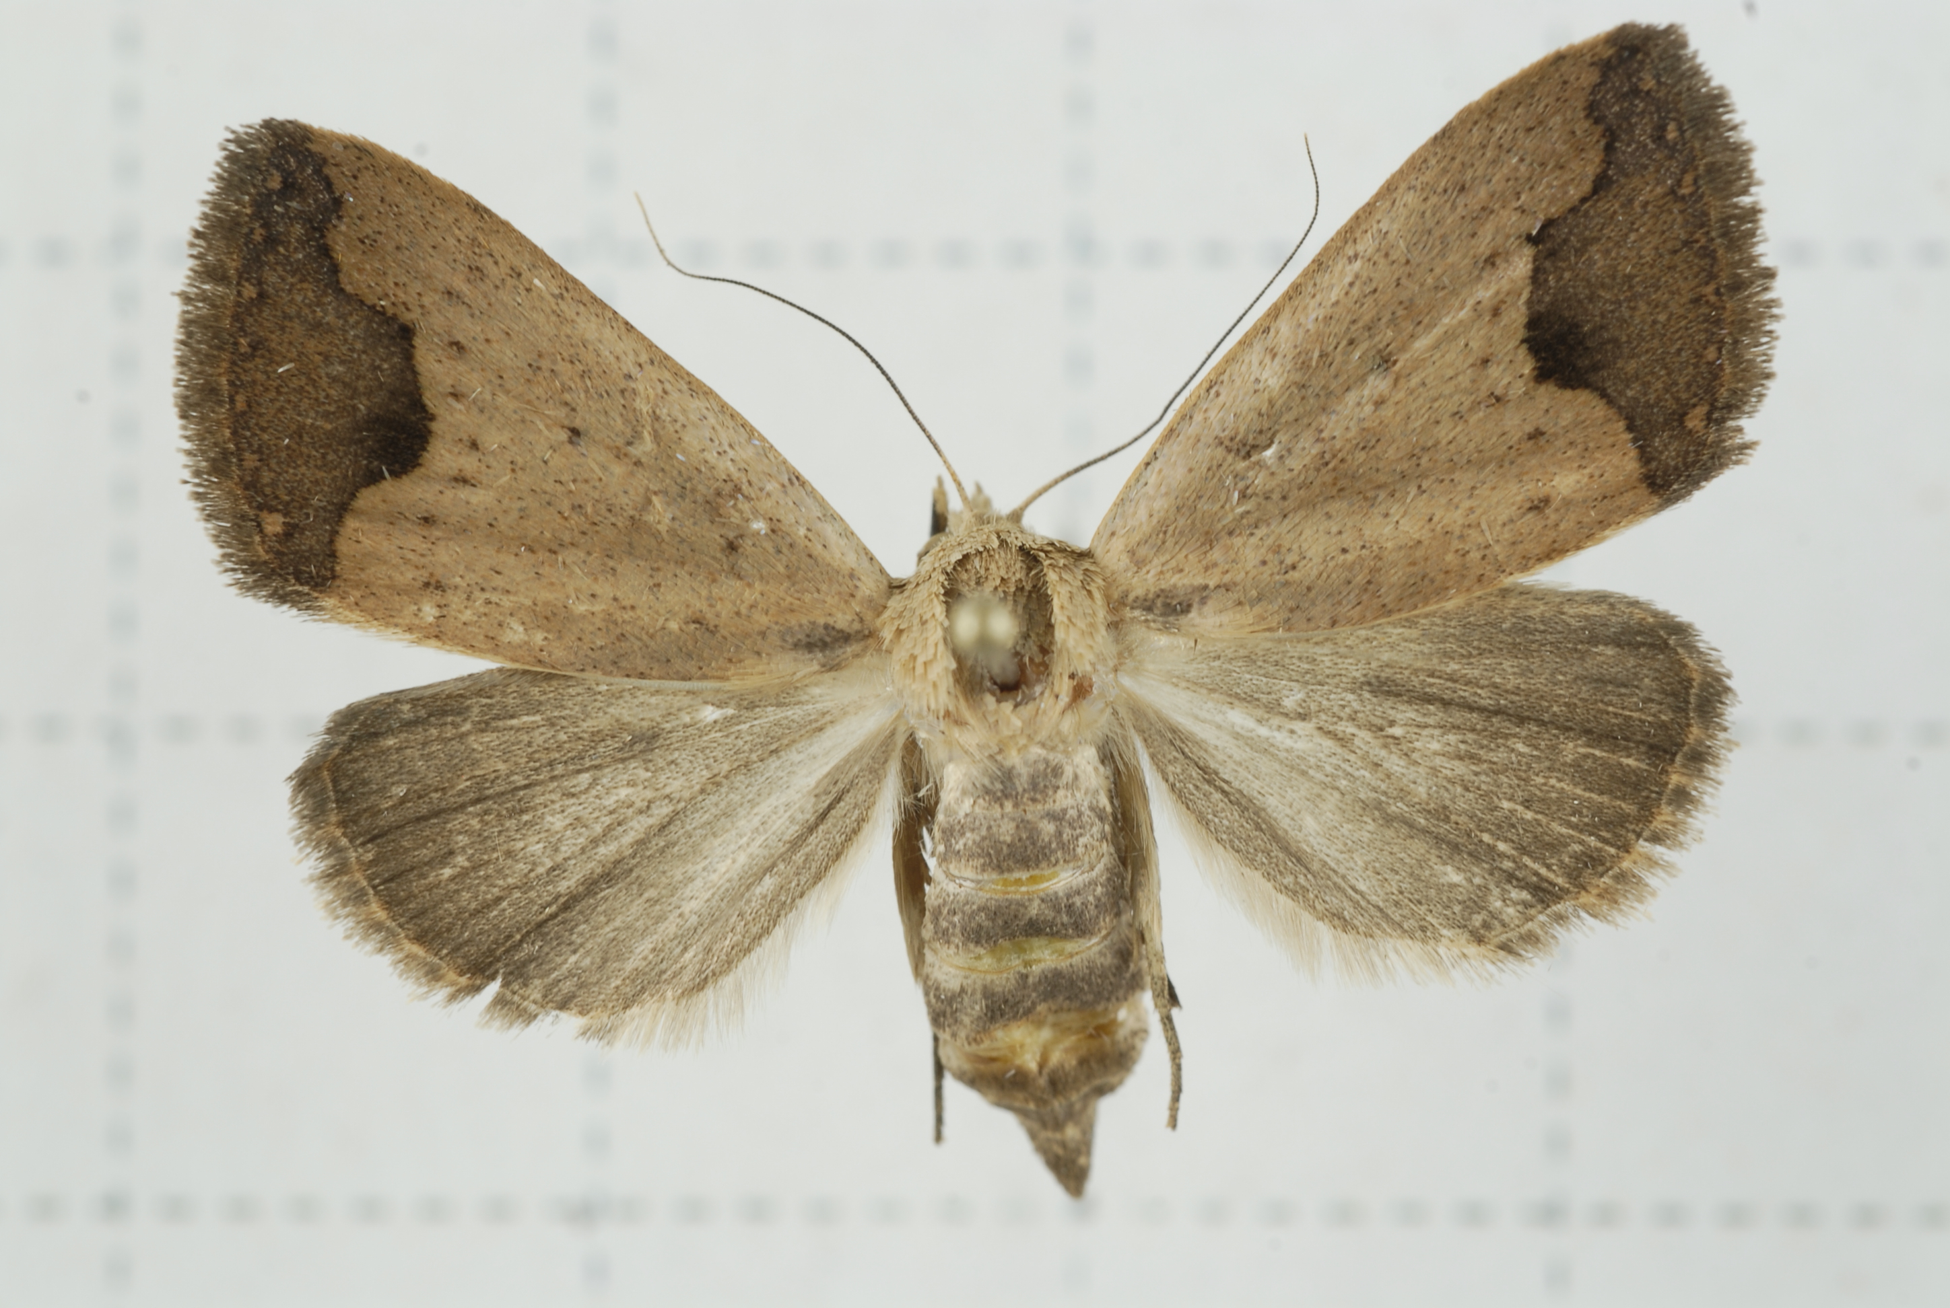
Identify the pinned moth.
Bocula diffisa
